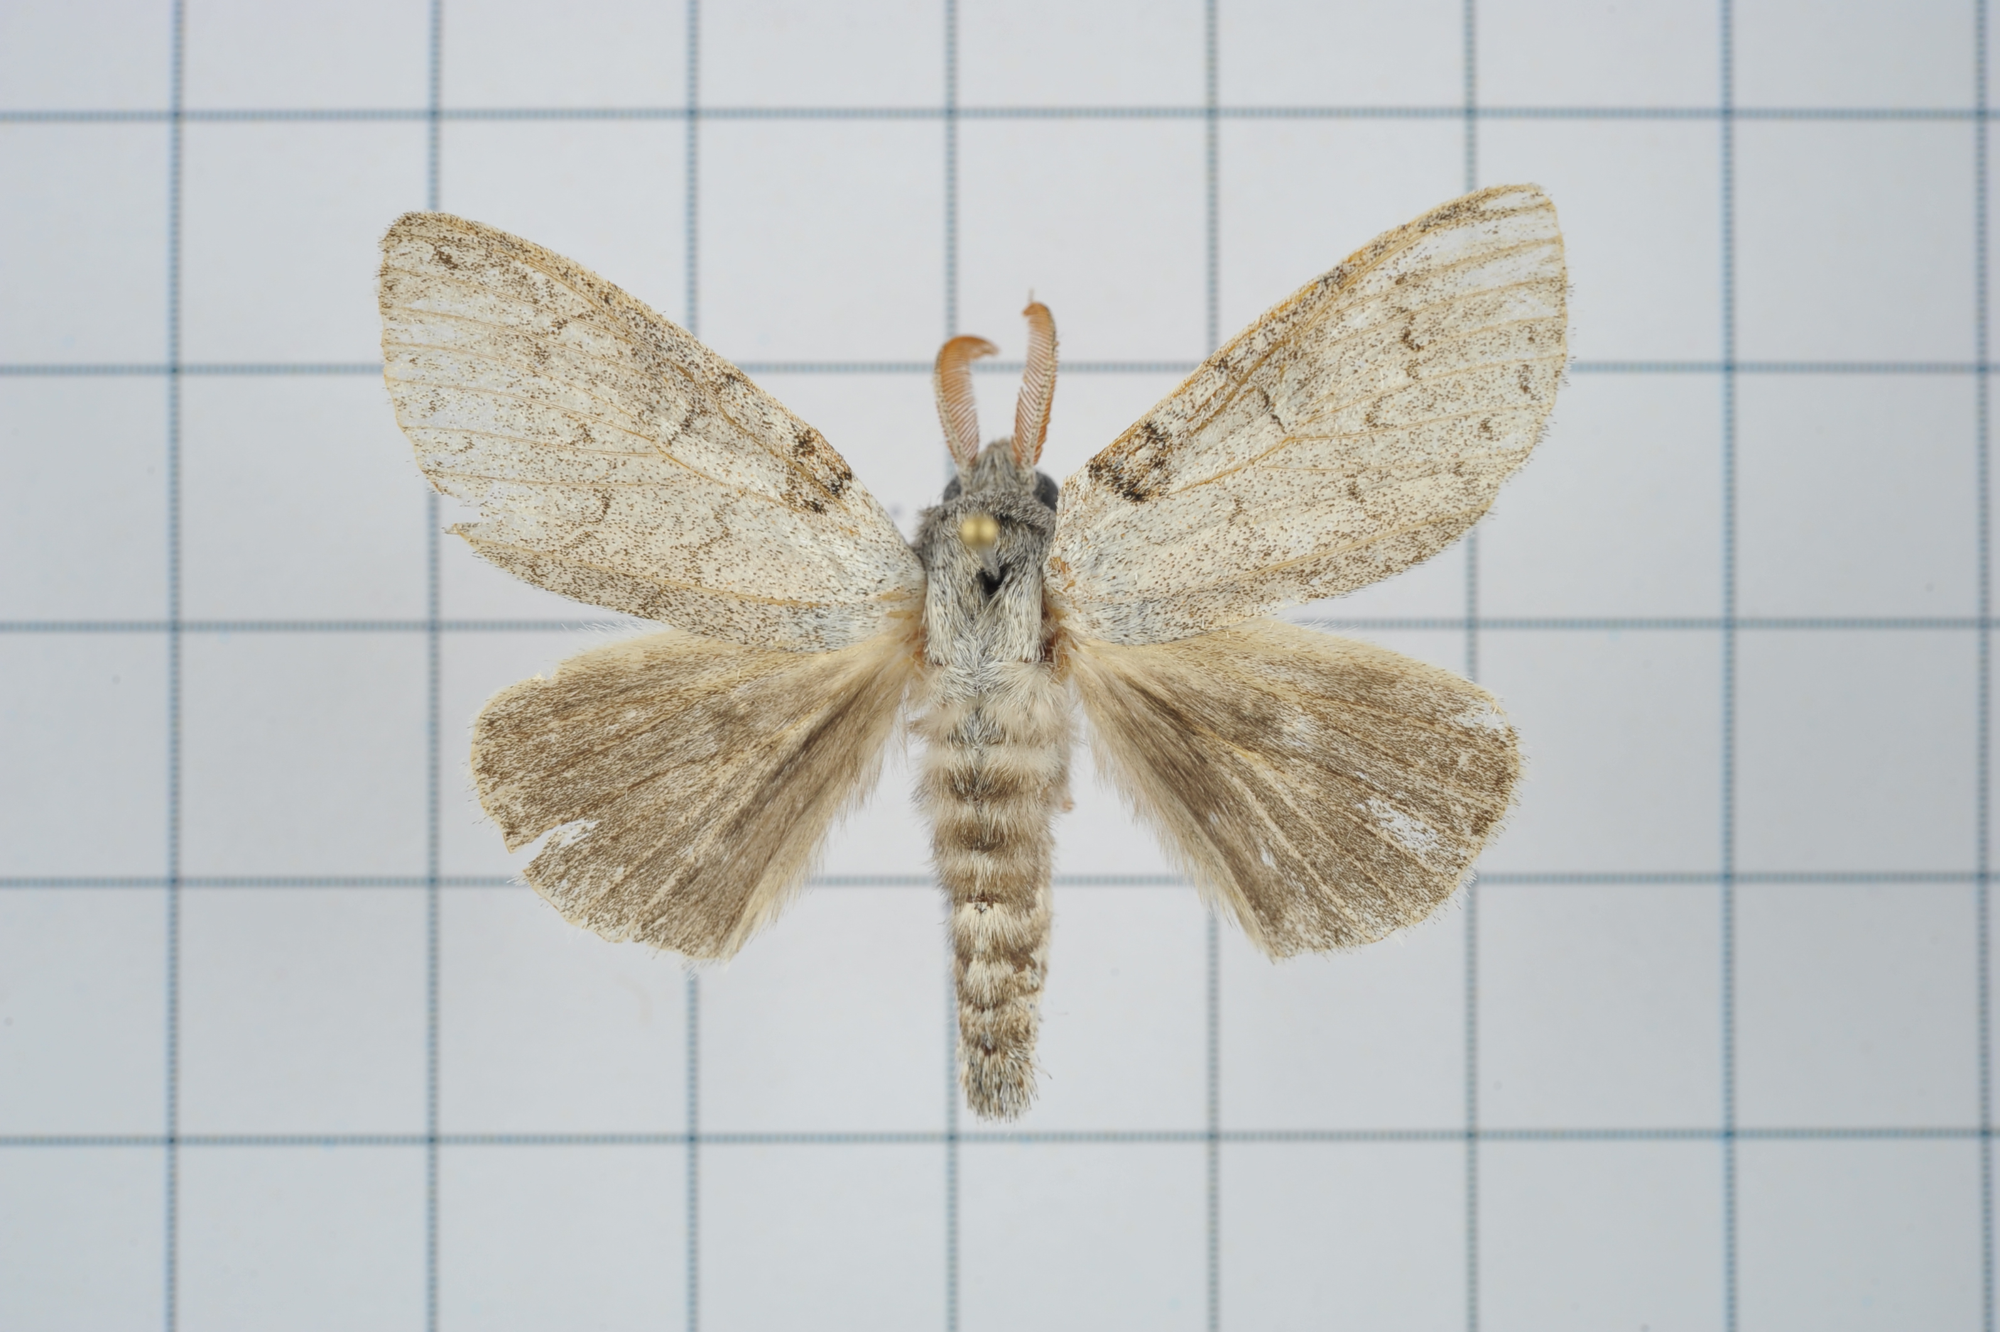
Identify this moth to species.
Calliteara postfusca
